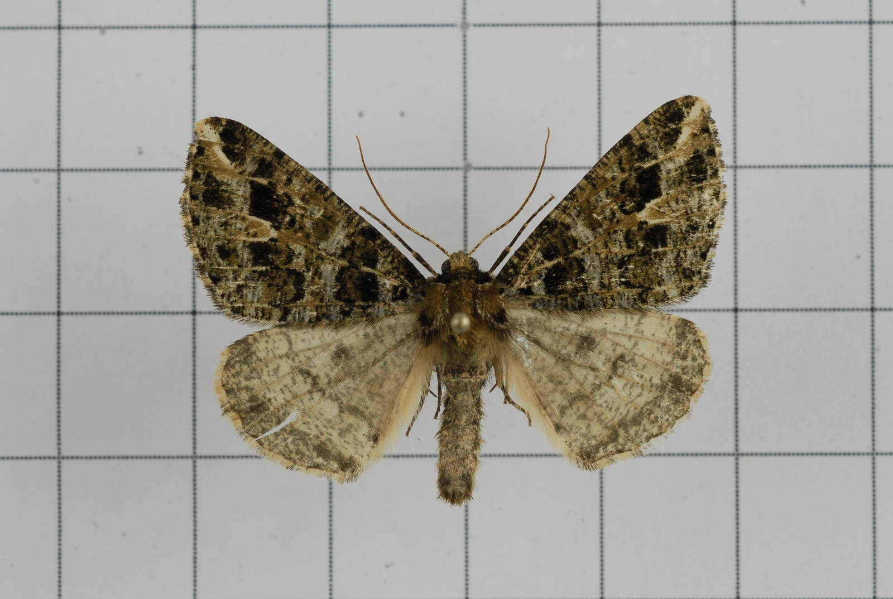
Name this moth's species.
Arichanna pryeraria
